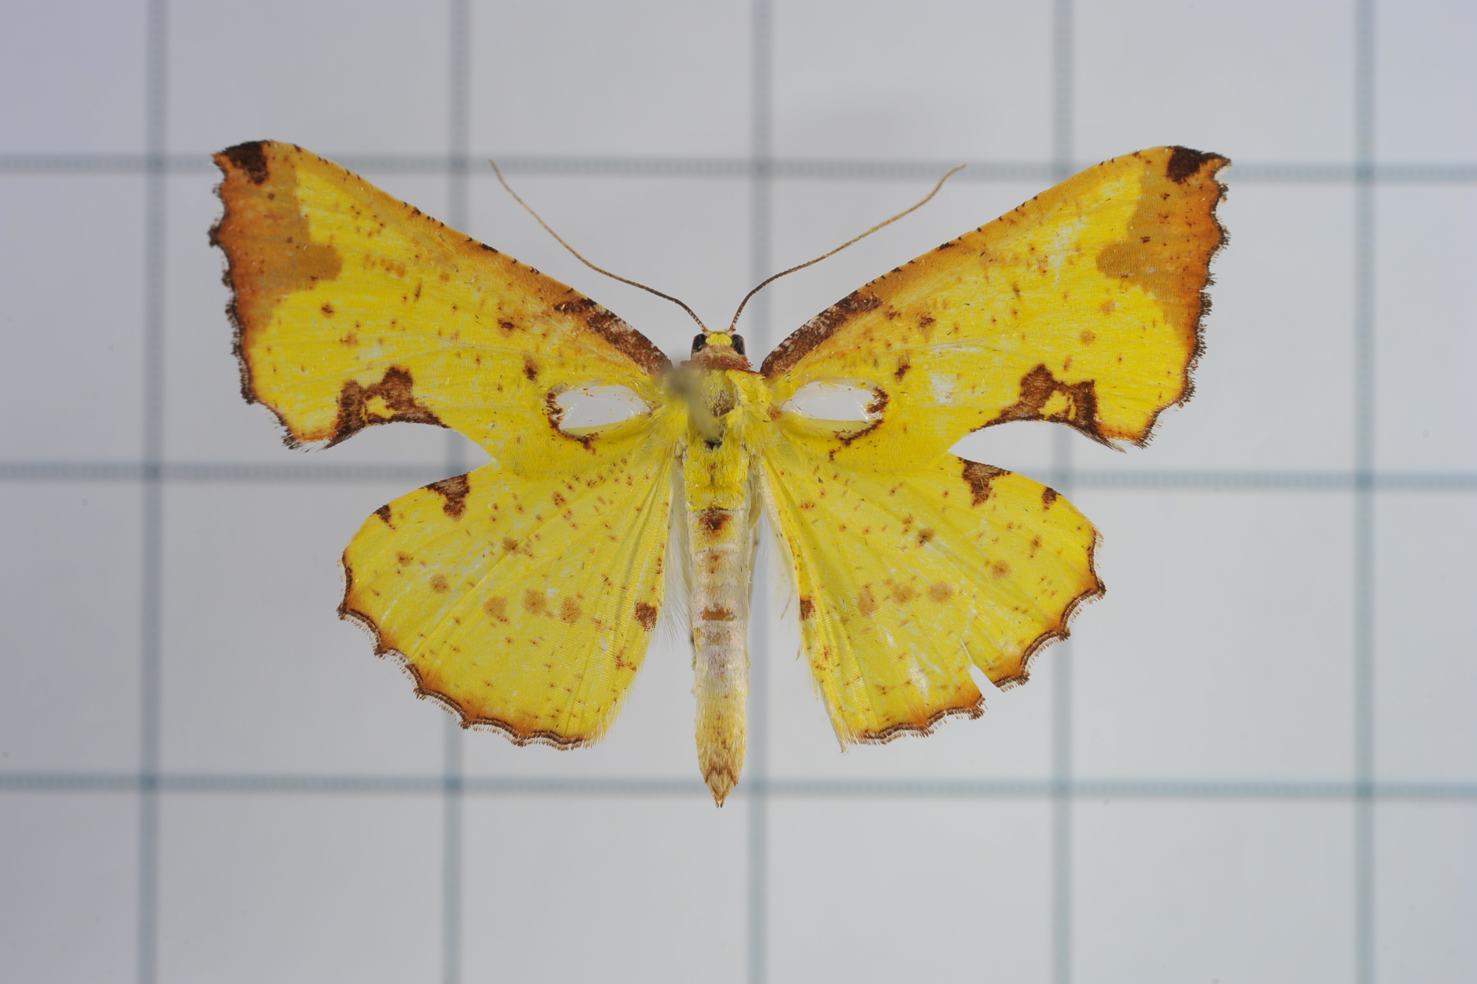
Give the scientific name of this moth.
Corymica pryeri
